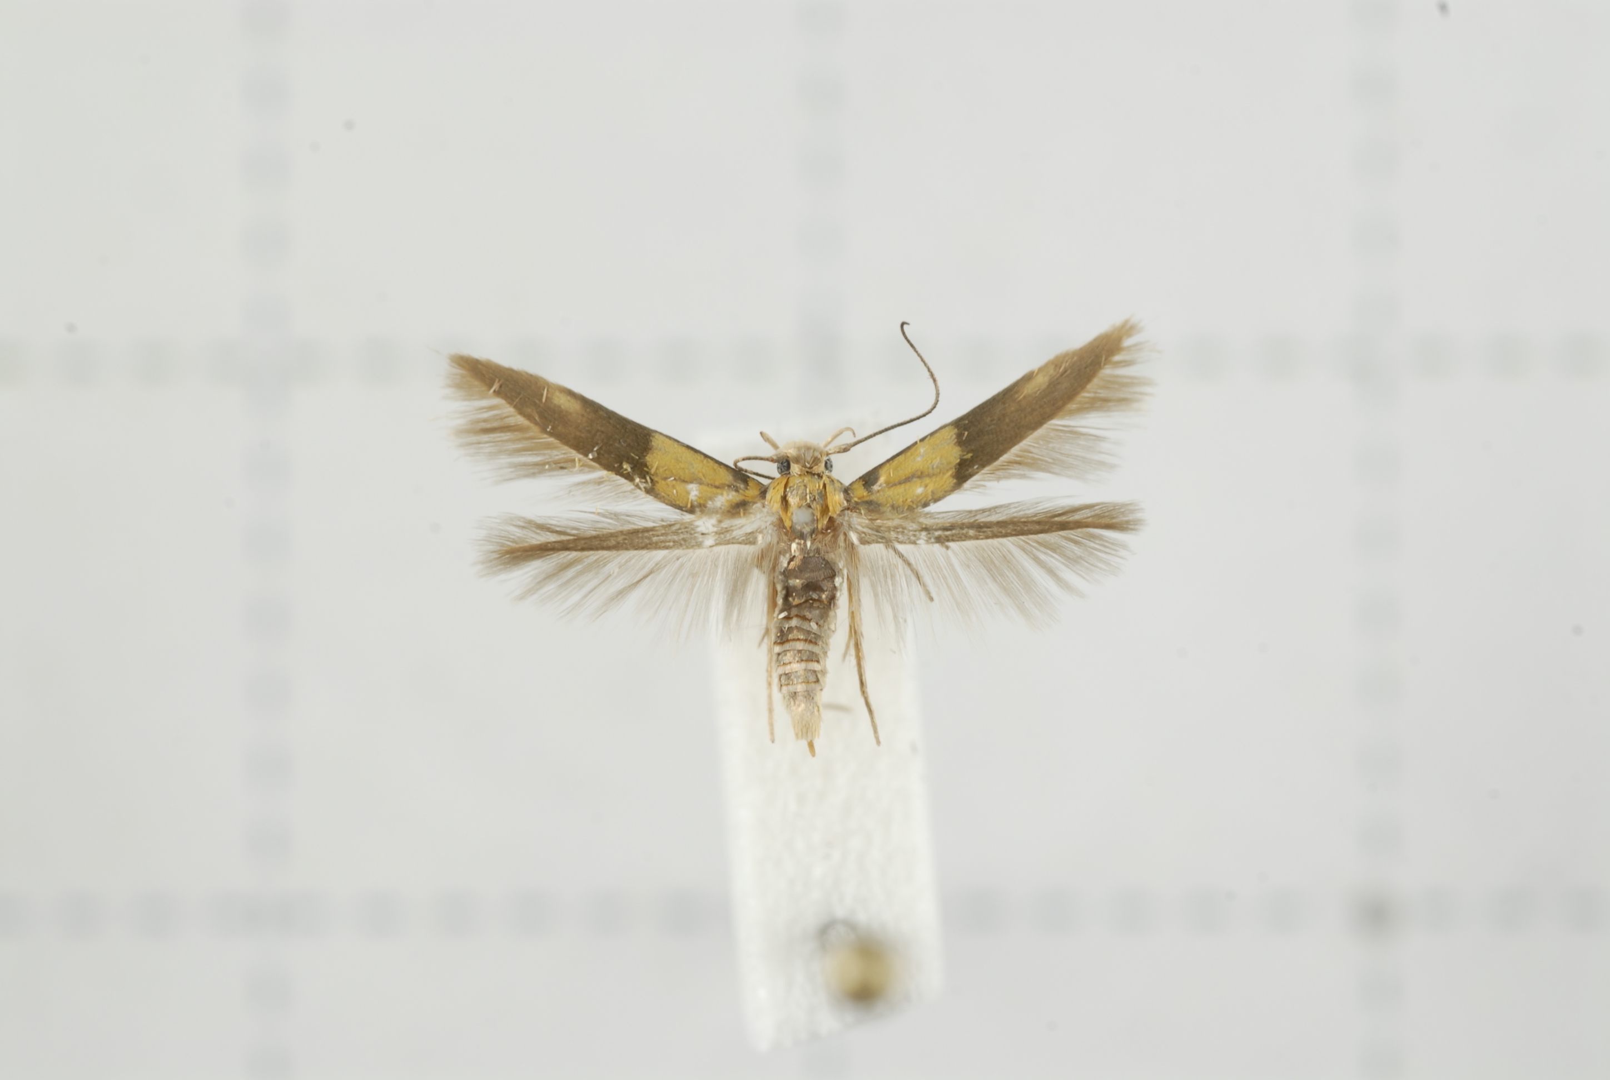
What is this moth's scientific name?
Stathmopoda auriferella
